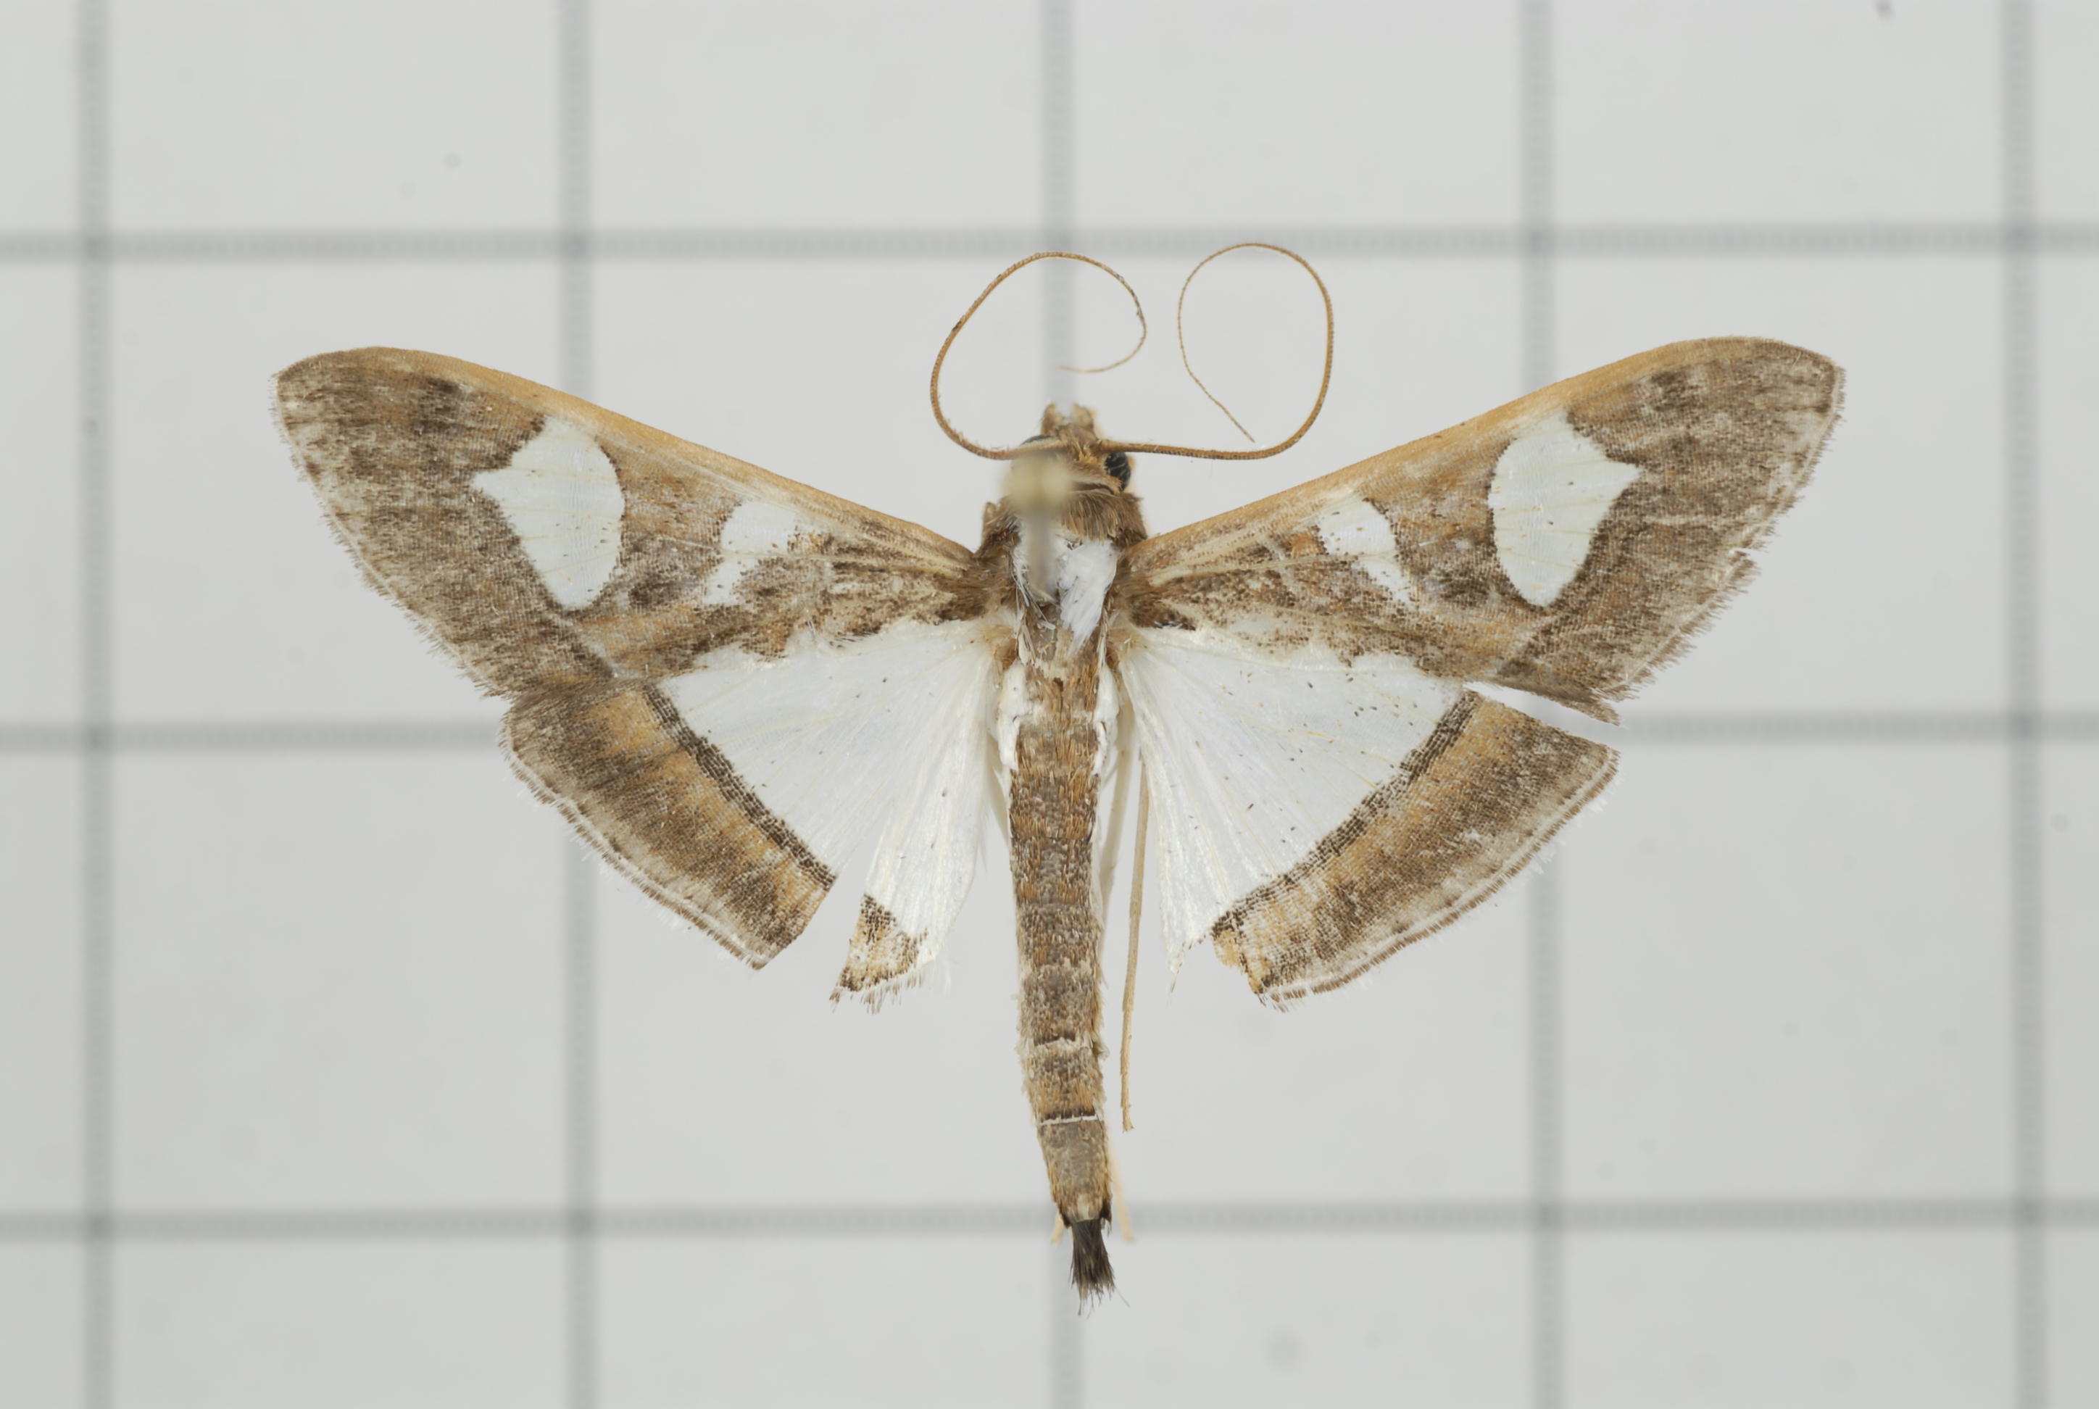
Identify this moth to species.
Glyphodes bivitralis
